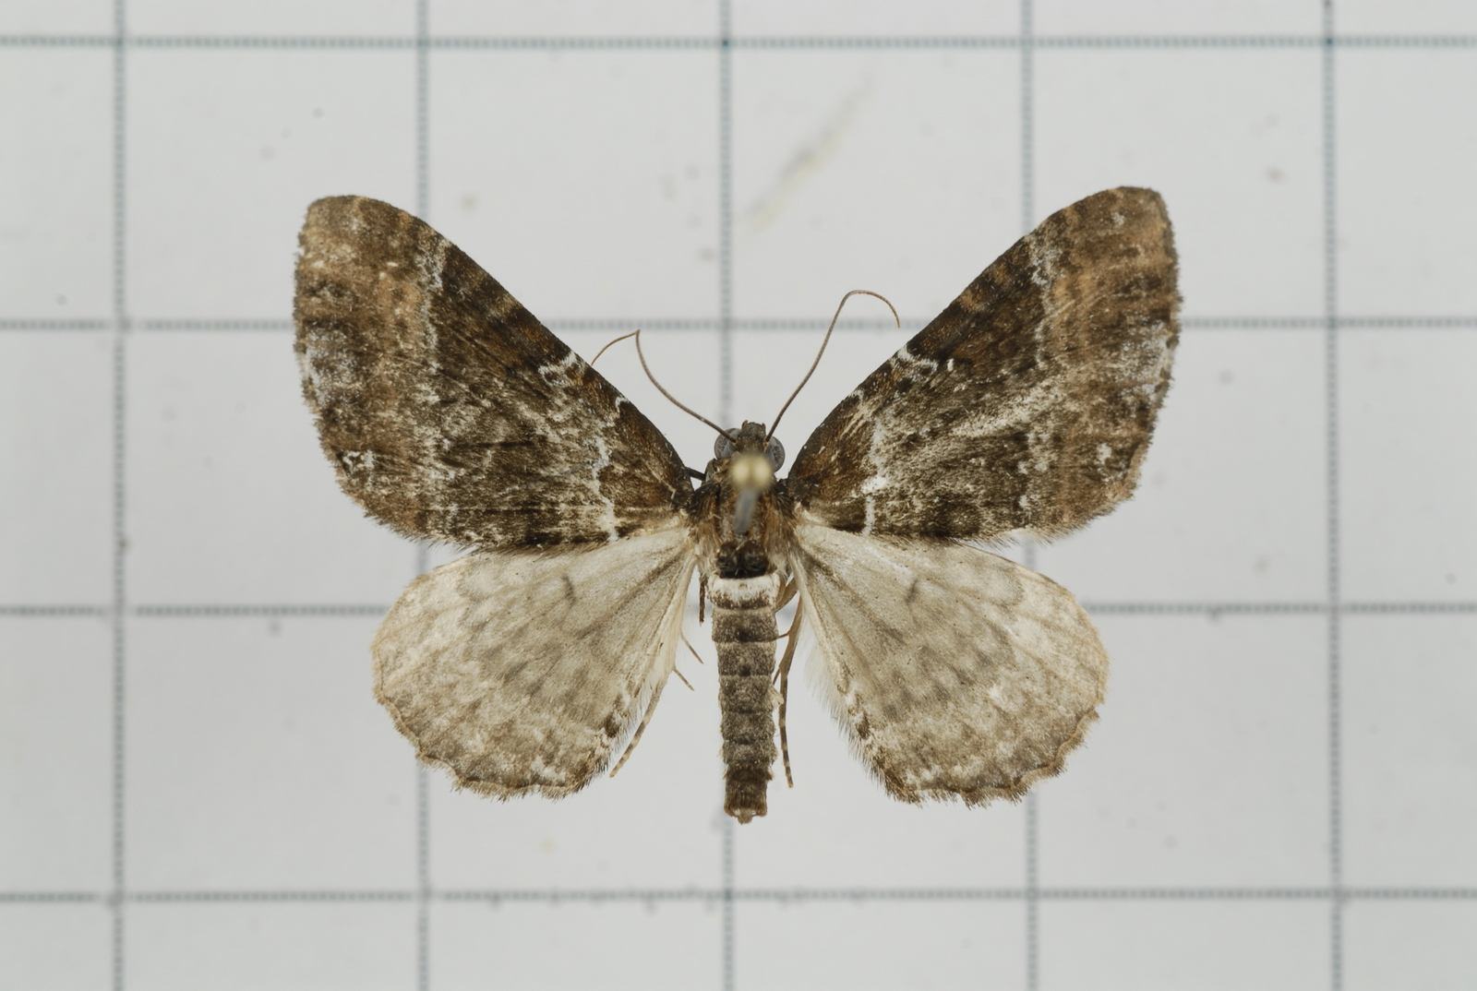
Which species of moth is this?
Melanthia catenaria mesozona
